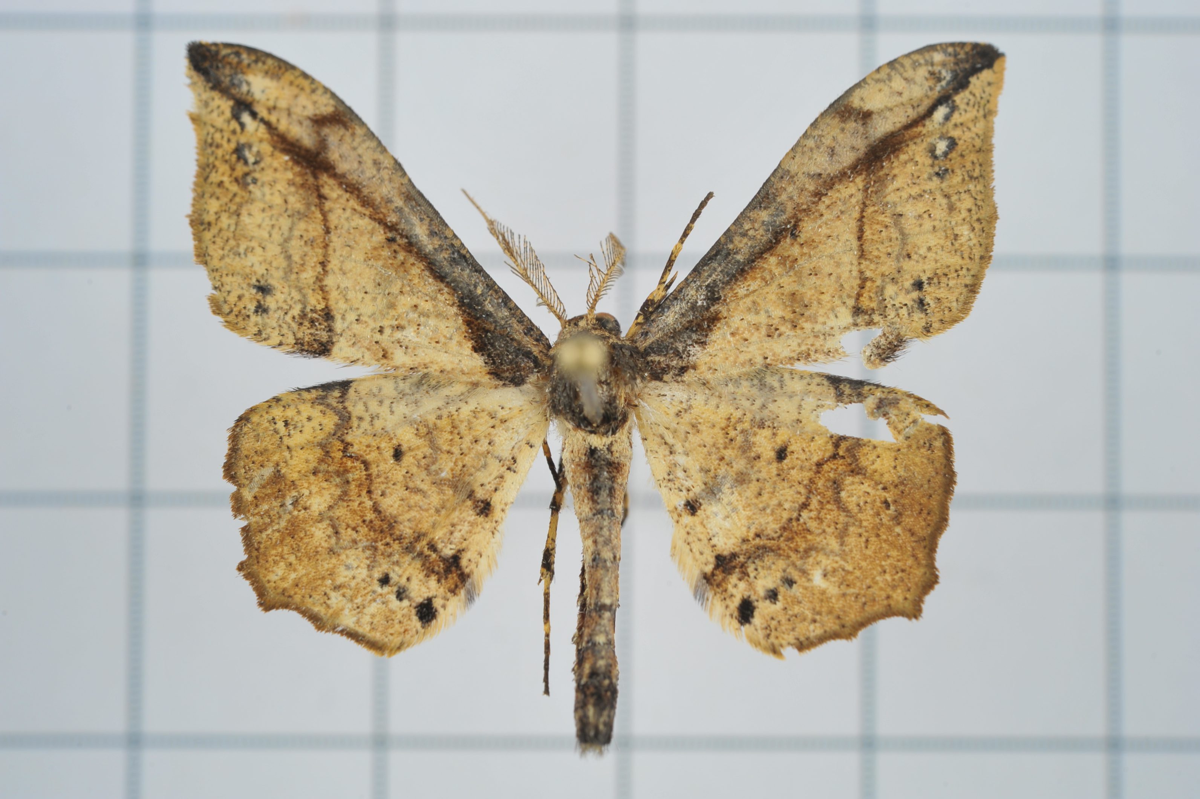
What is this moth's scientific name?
Hyposidra infixaria
